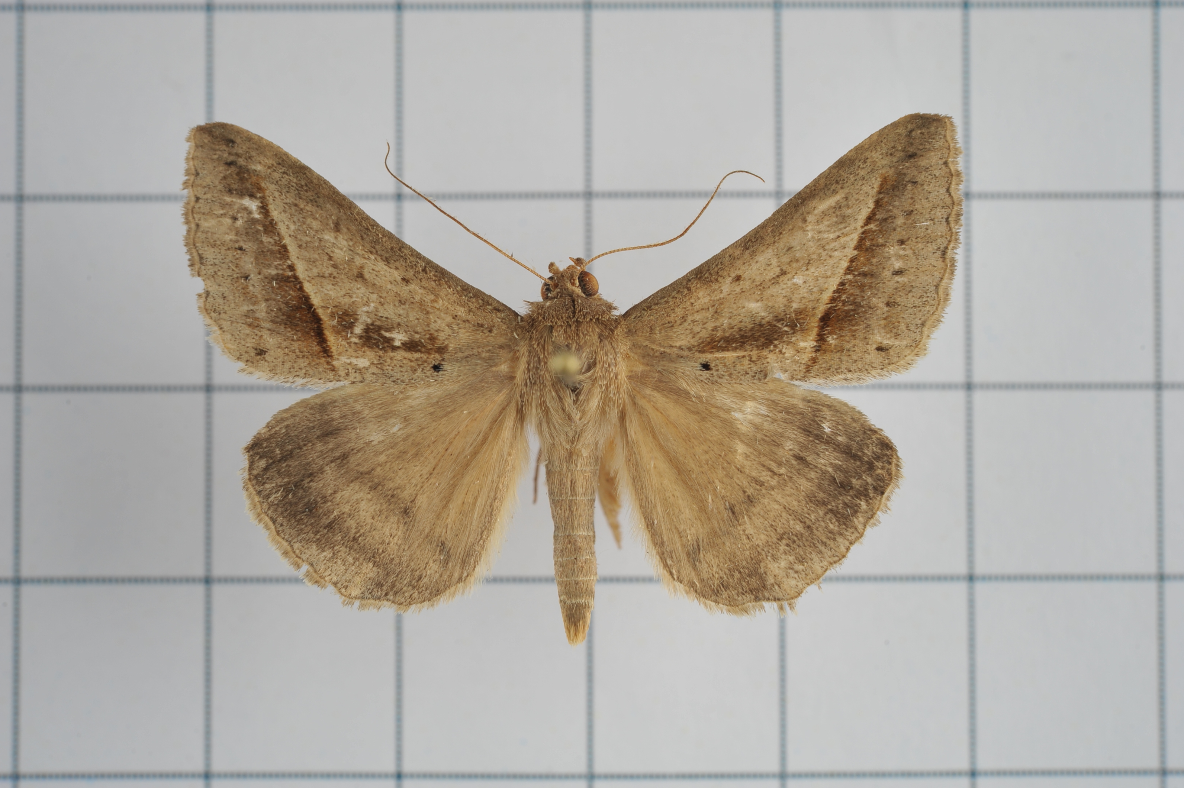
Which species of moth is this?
Mocis frugalis
